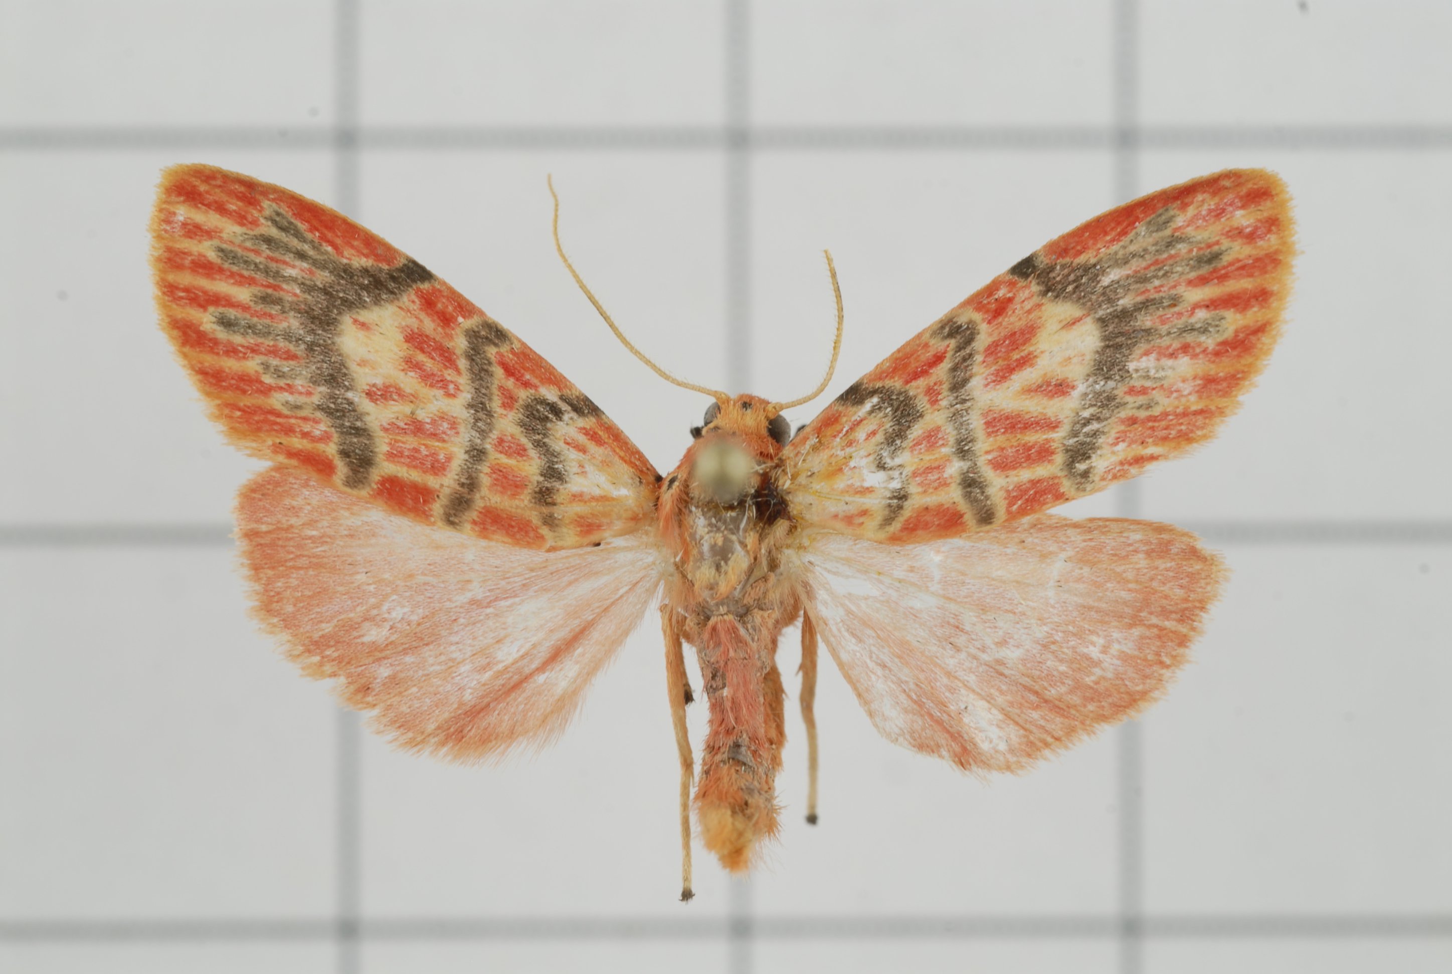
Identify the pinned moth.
Barsine sauteri
